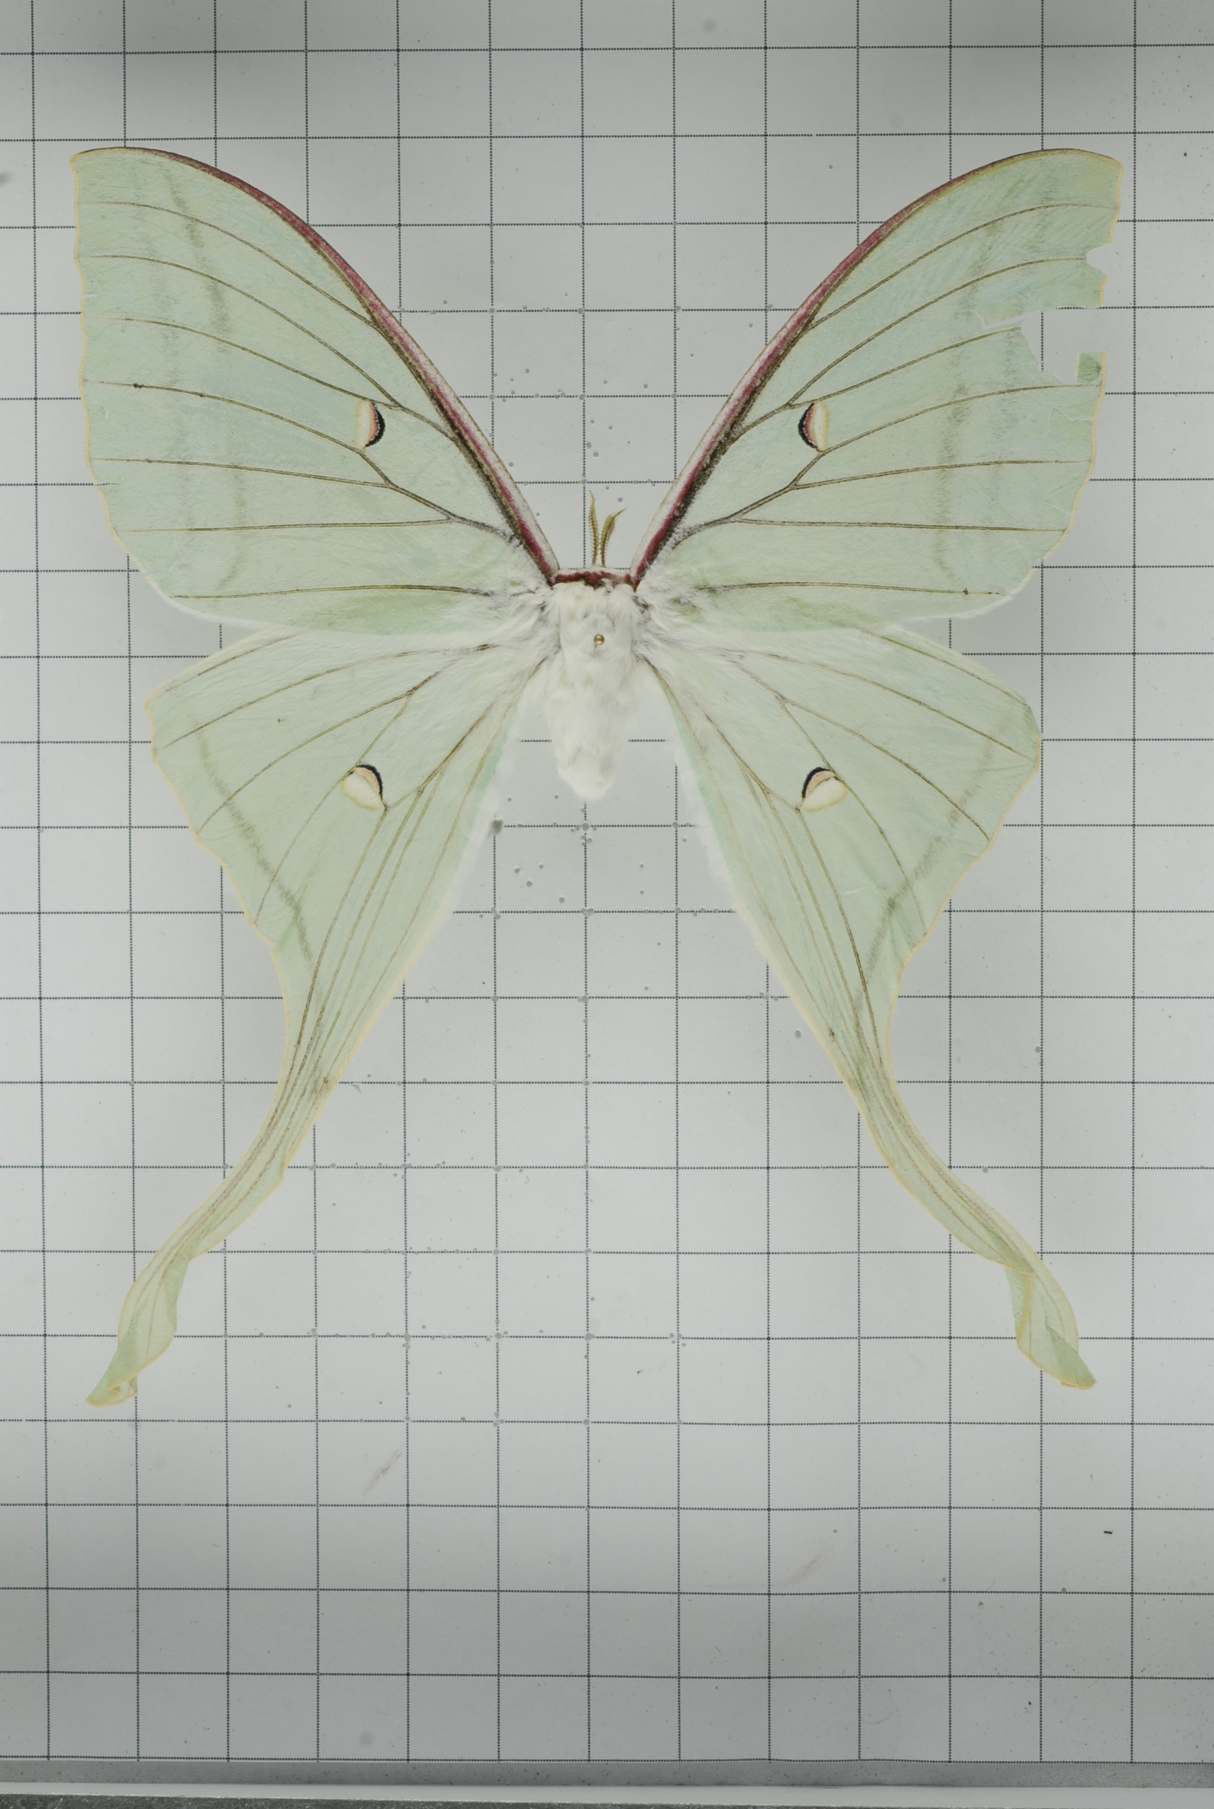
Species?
Actias ningpoana ningtaiwana
